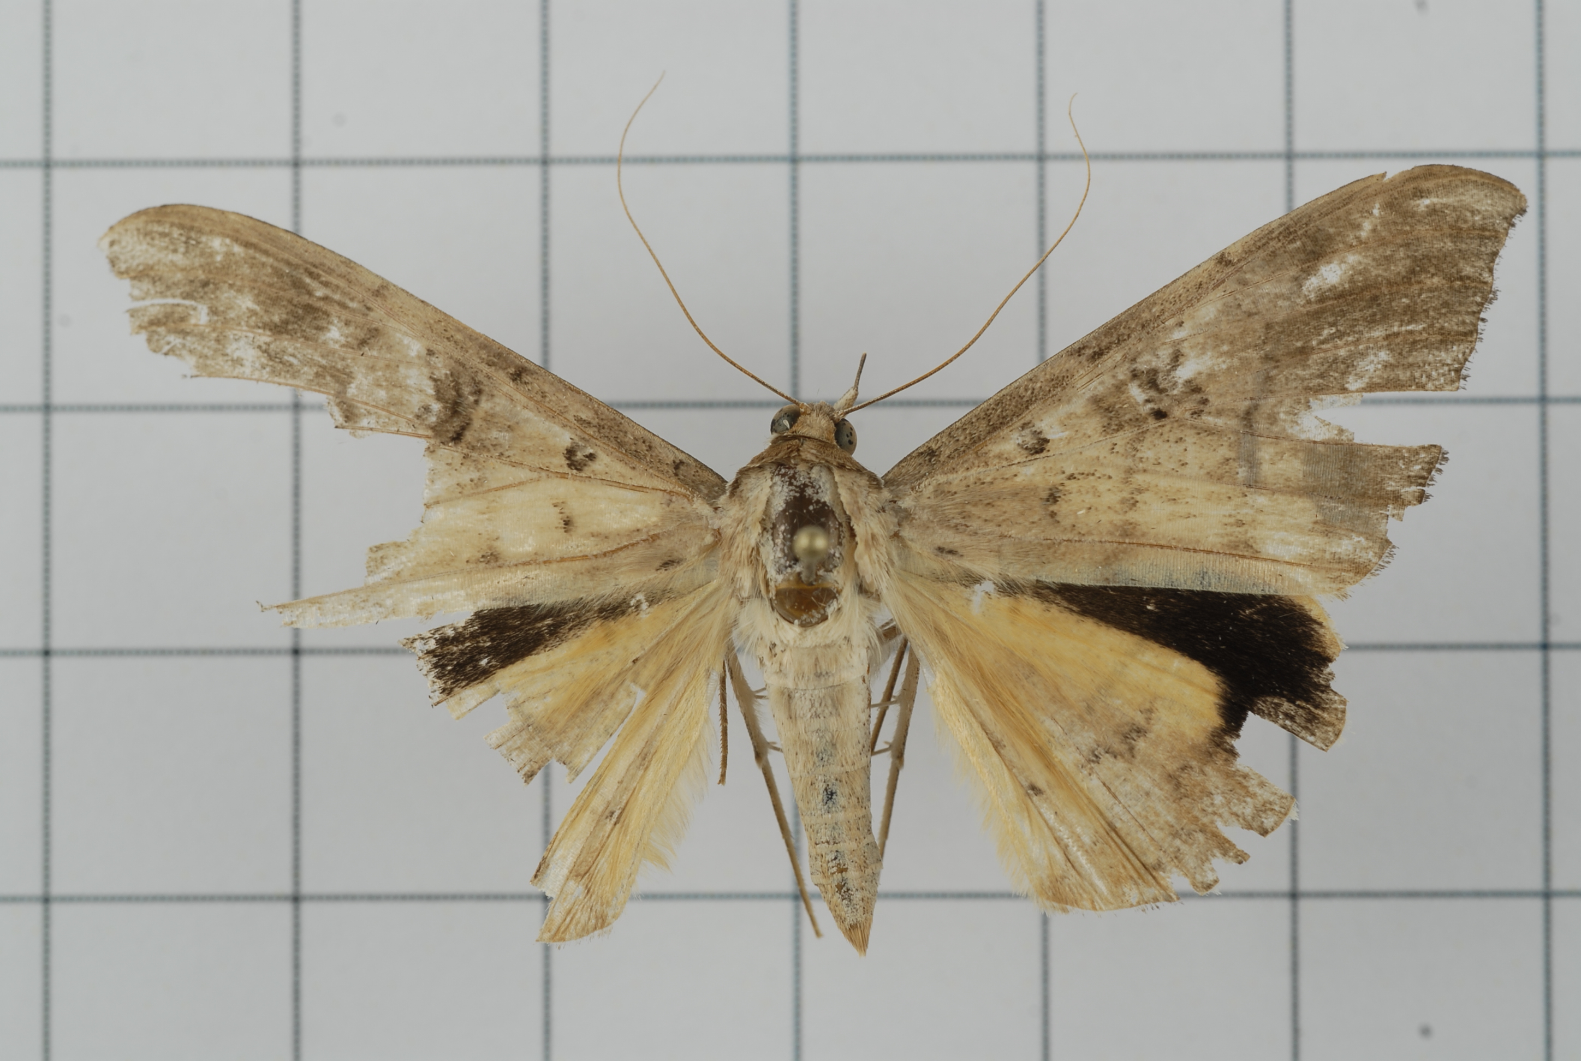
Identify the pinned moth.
Oxyodes scrobiculata
